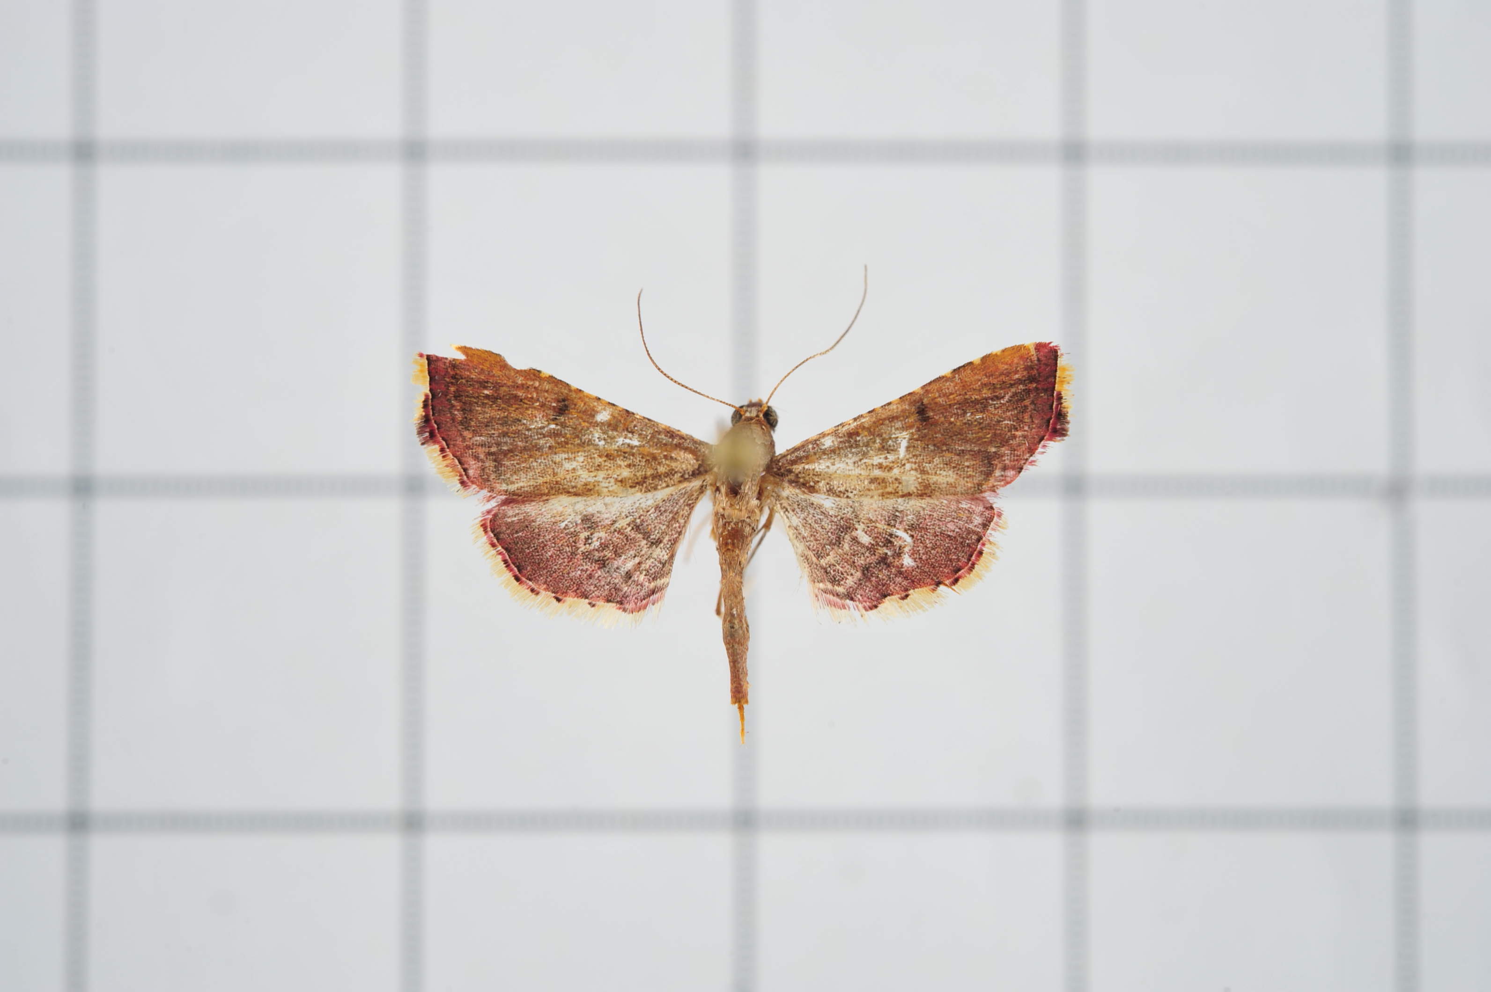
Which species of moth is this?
Endotricha olivacealis
